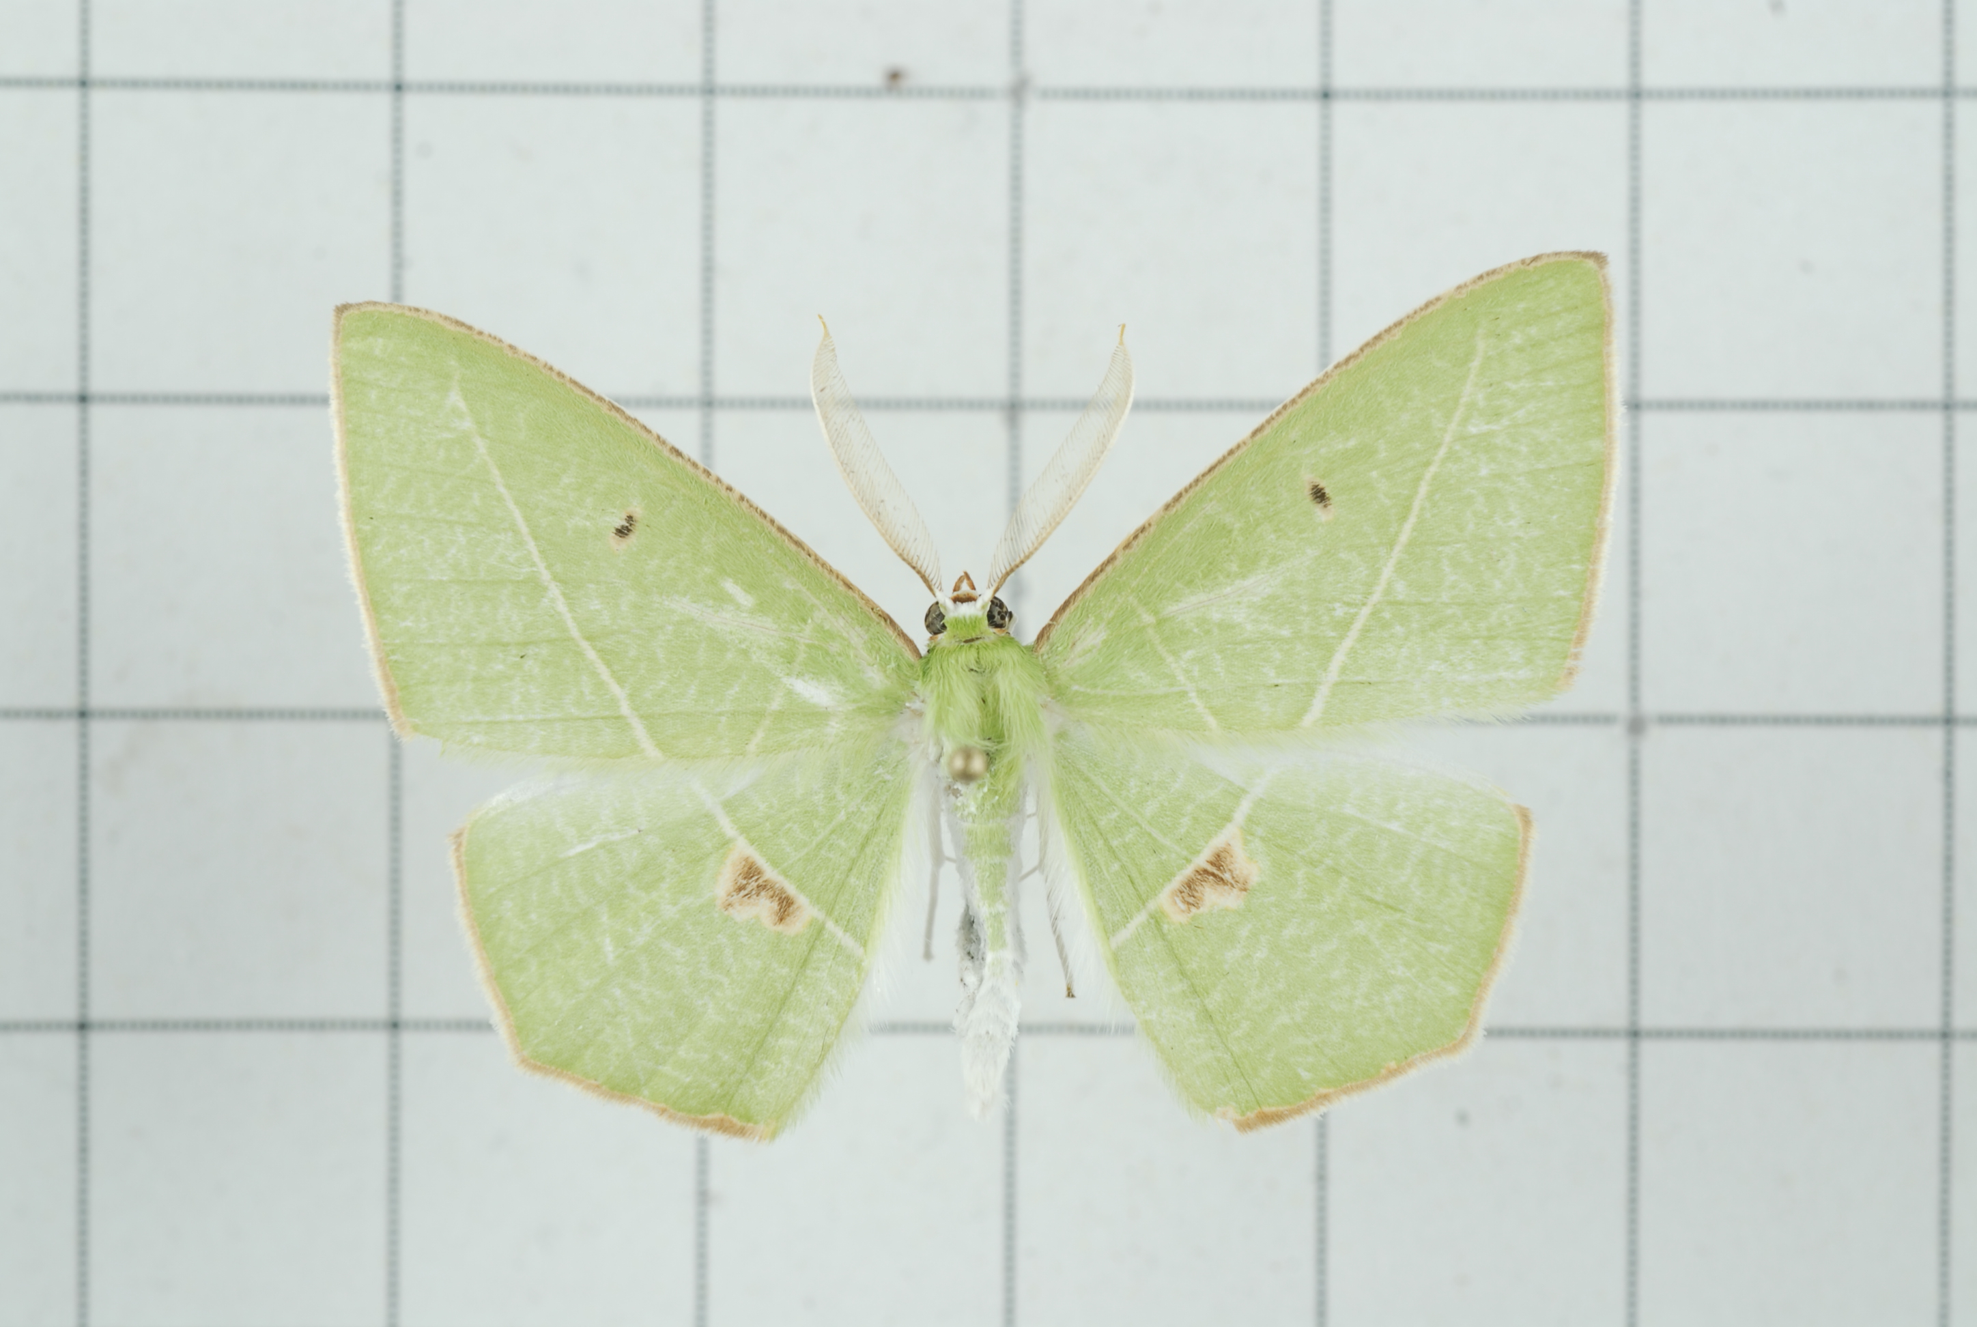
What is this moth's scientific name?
Tanaoctenia haliaria
